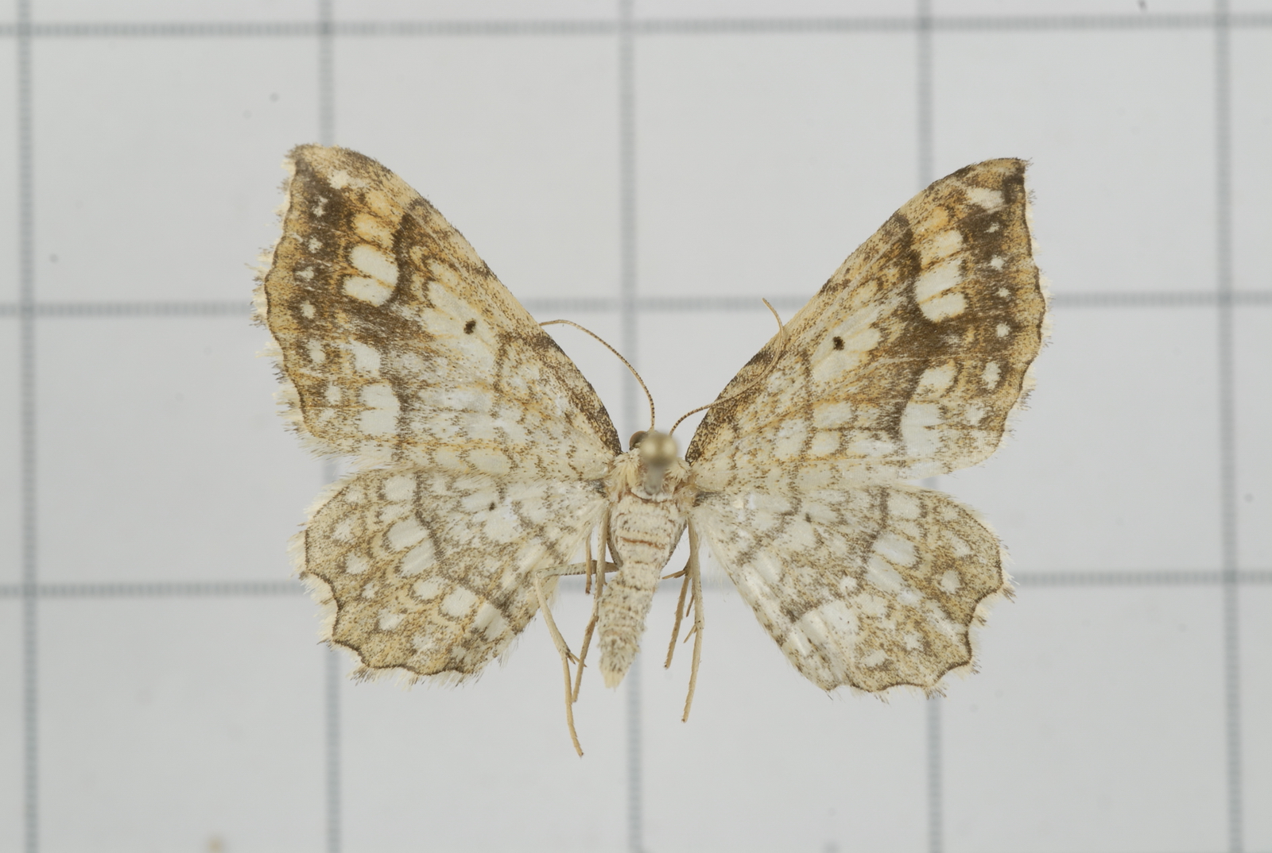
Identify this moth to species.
Laciniodes umbrosus
